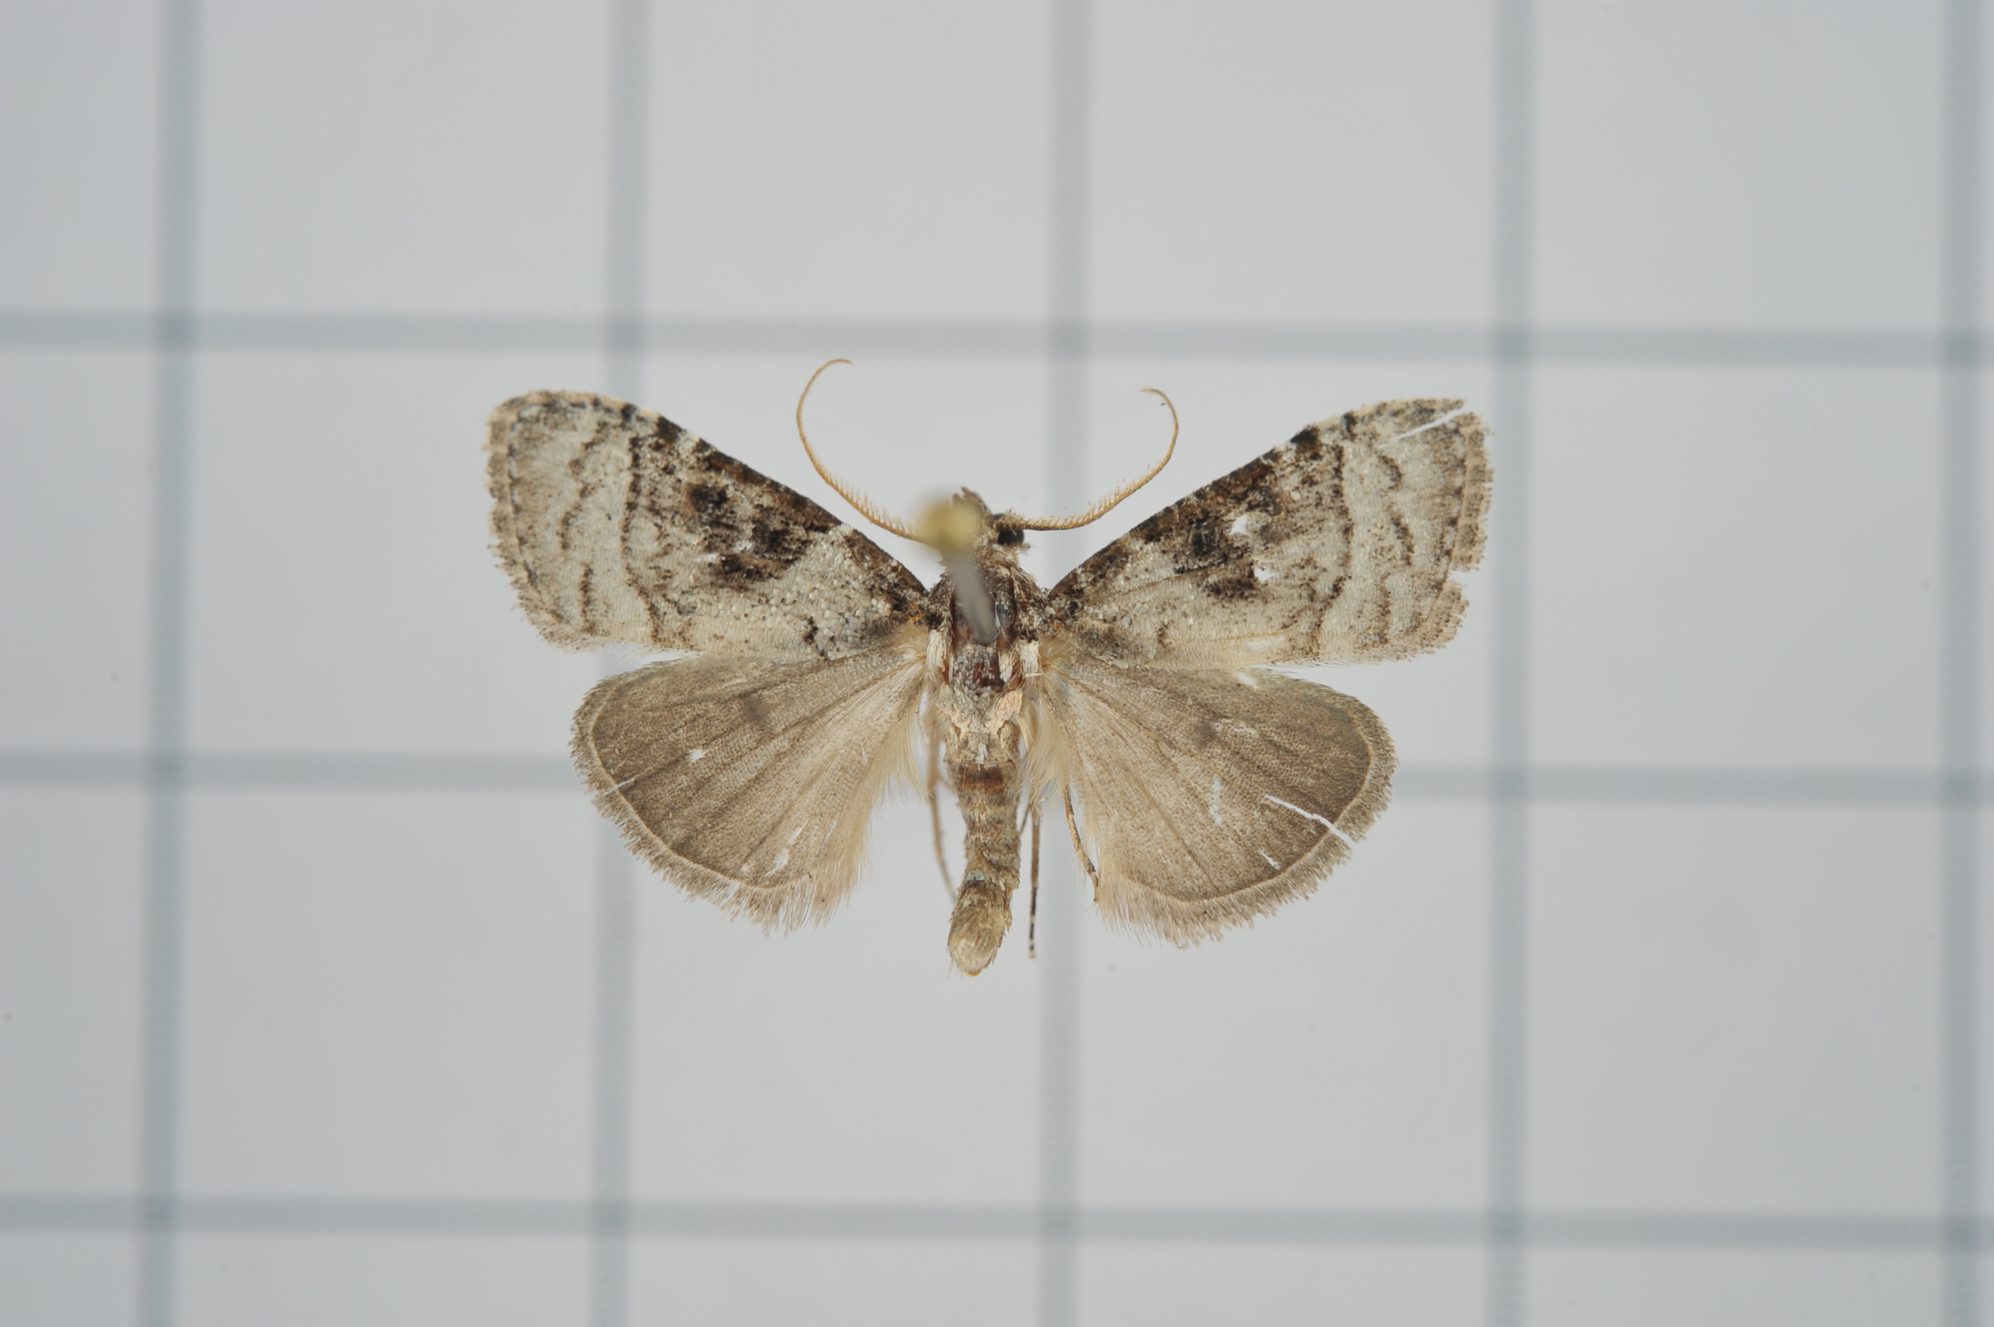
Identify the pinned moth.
Meganola triangulalis
